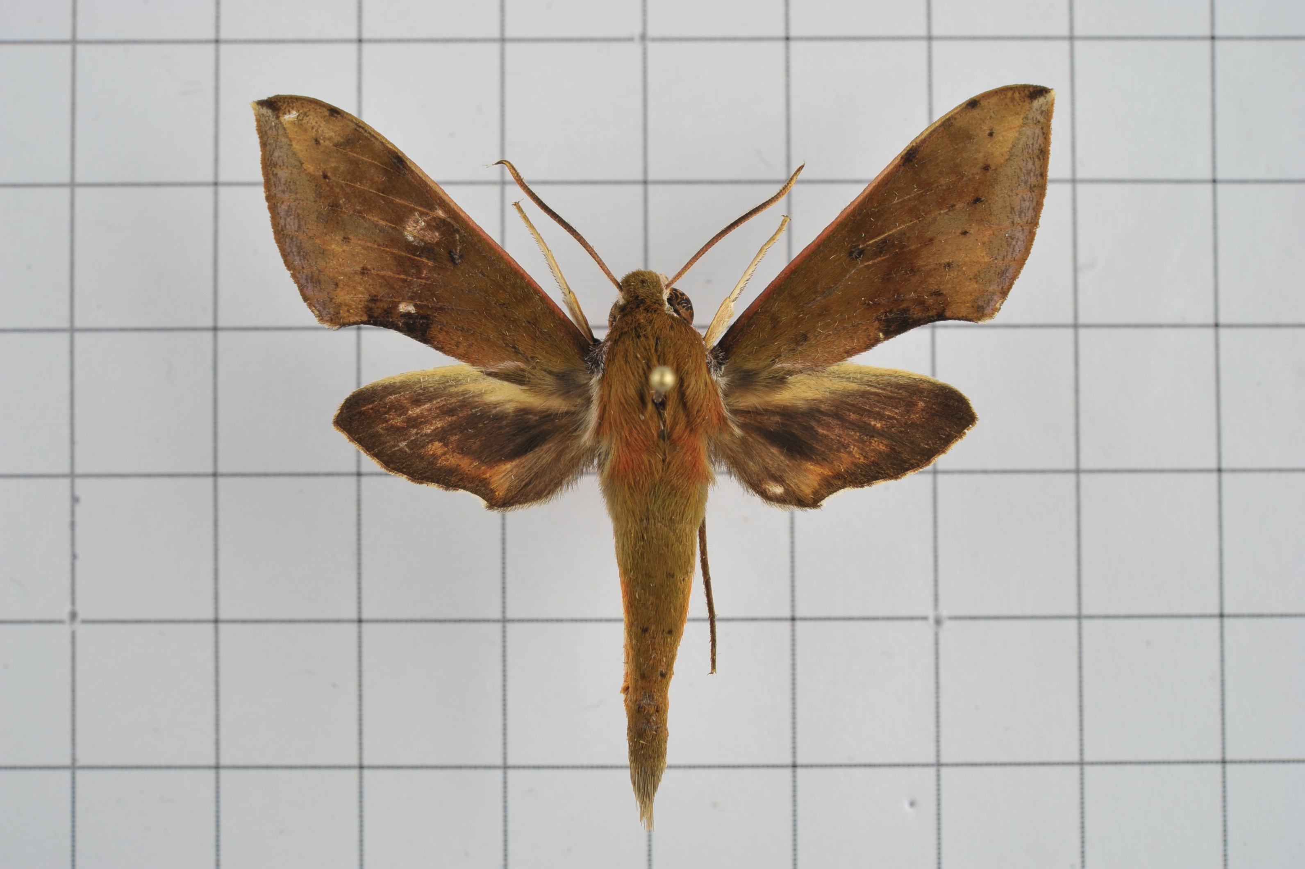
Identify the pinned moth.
Rhagastis castor formosana
